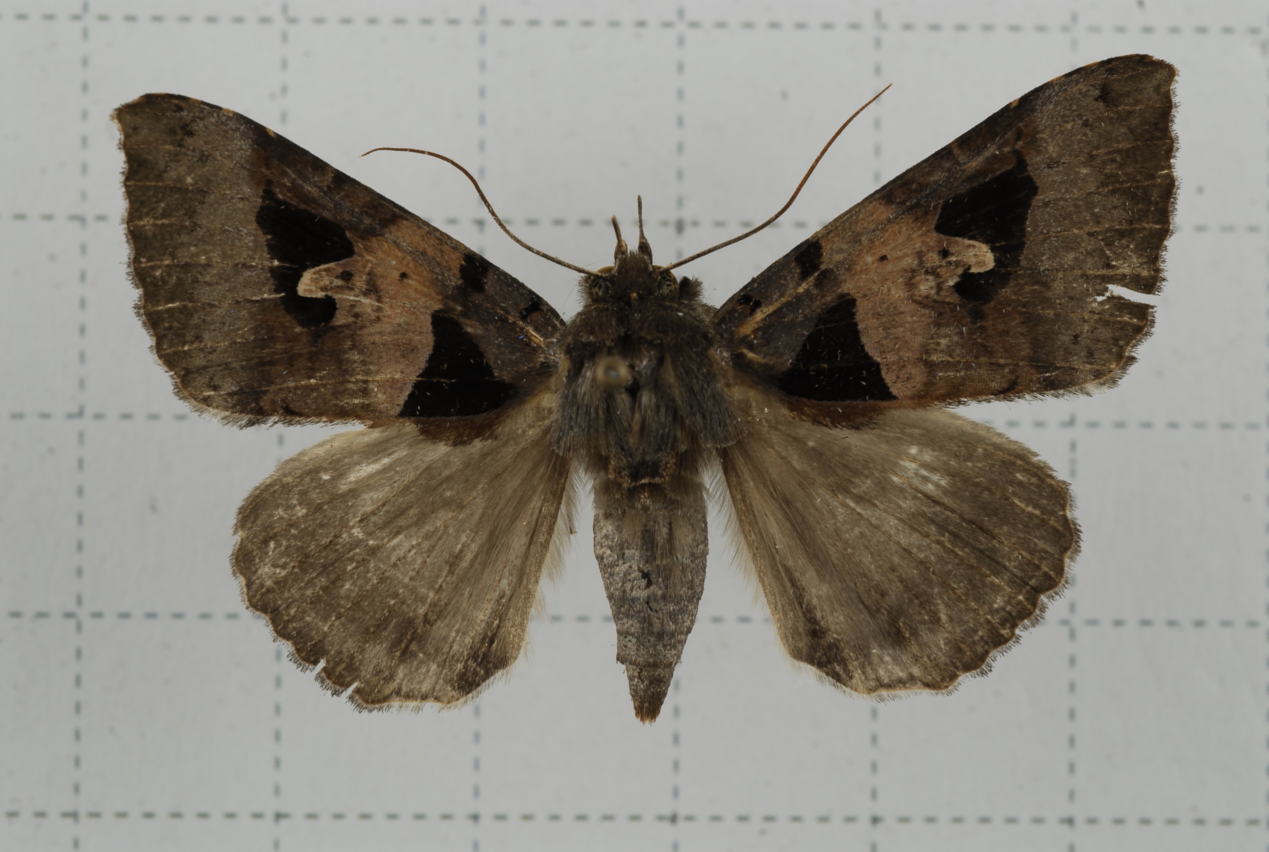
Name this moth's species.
Avatha chinensis
